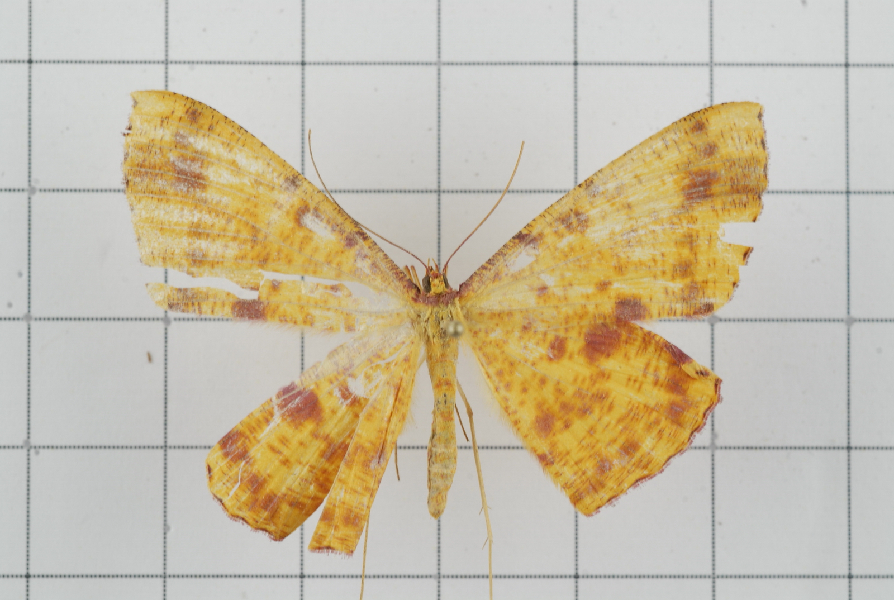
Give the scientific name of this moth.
Eumelea ludovicata ludovicata
